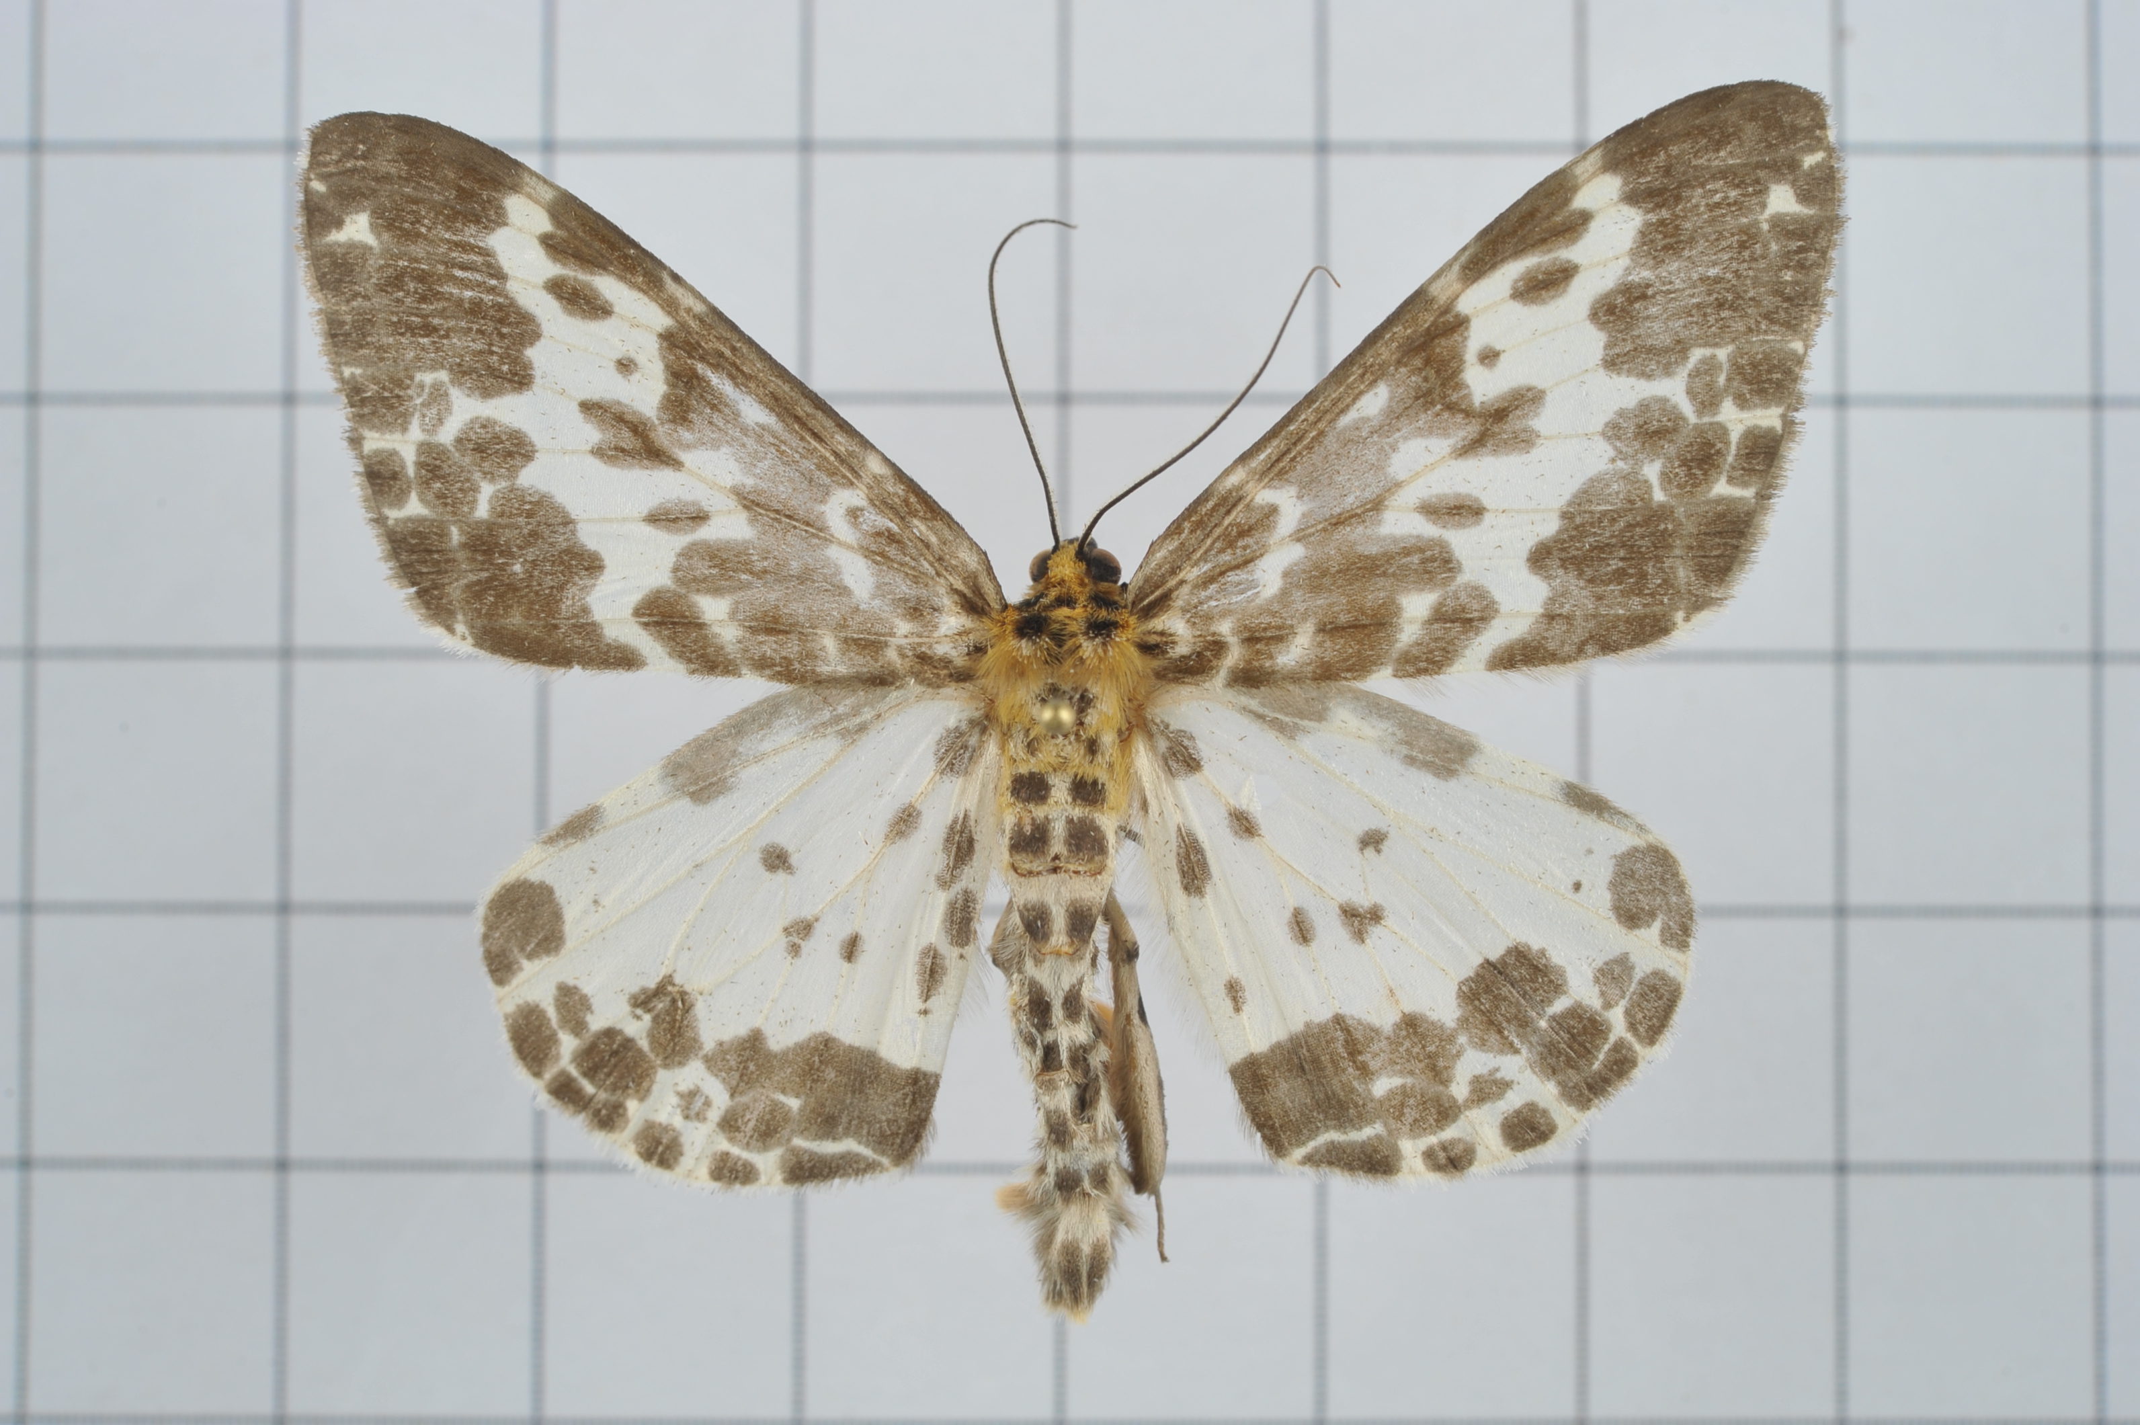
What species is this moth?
Pogonopygia pavida pavida
